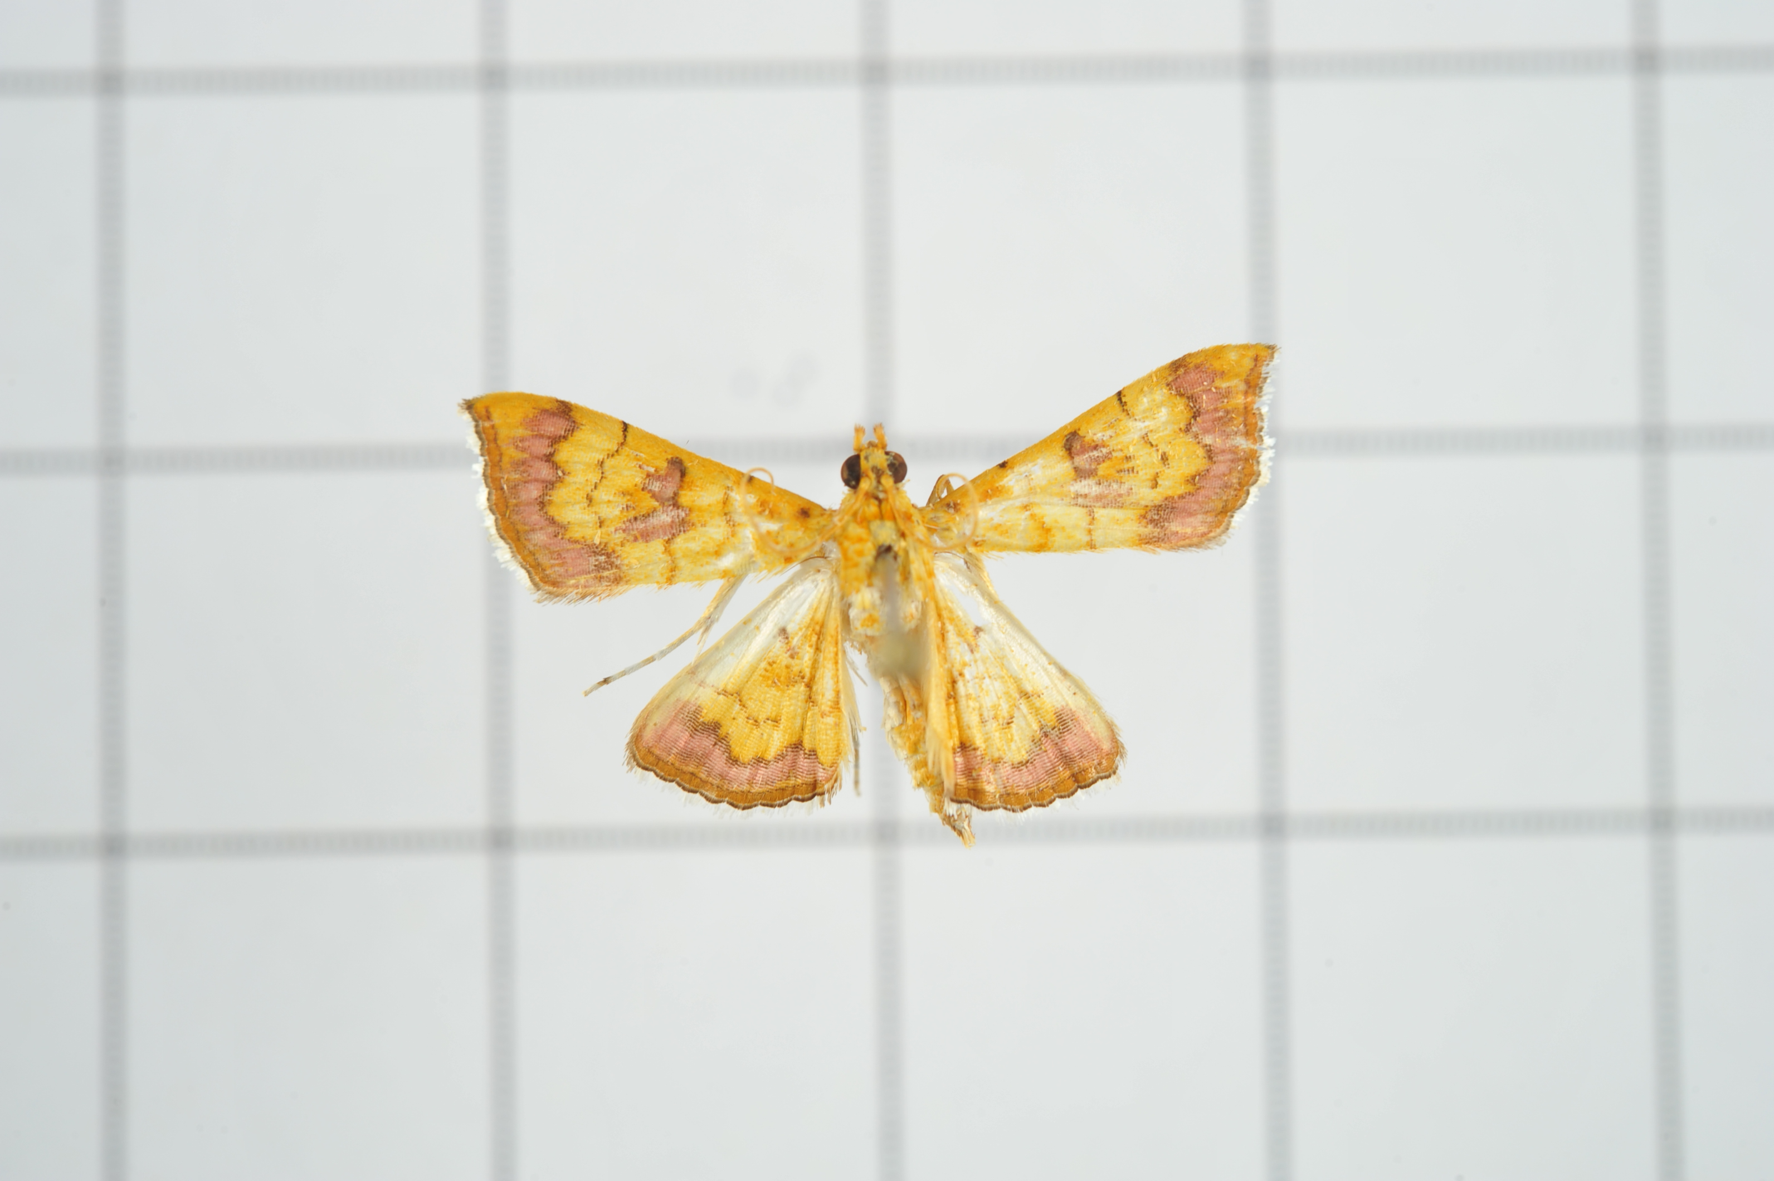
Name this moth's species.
Isocentris filalis
